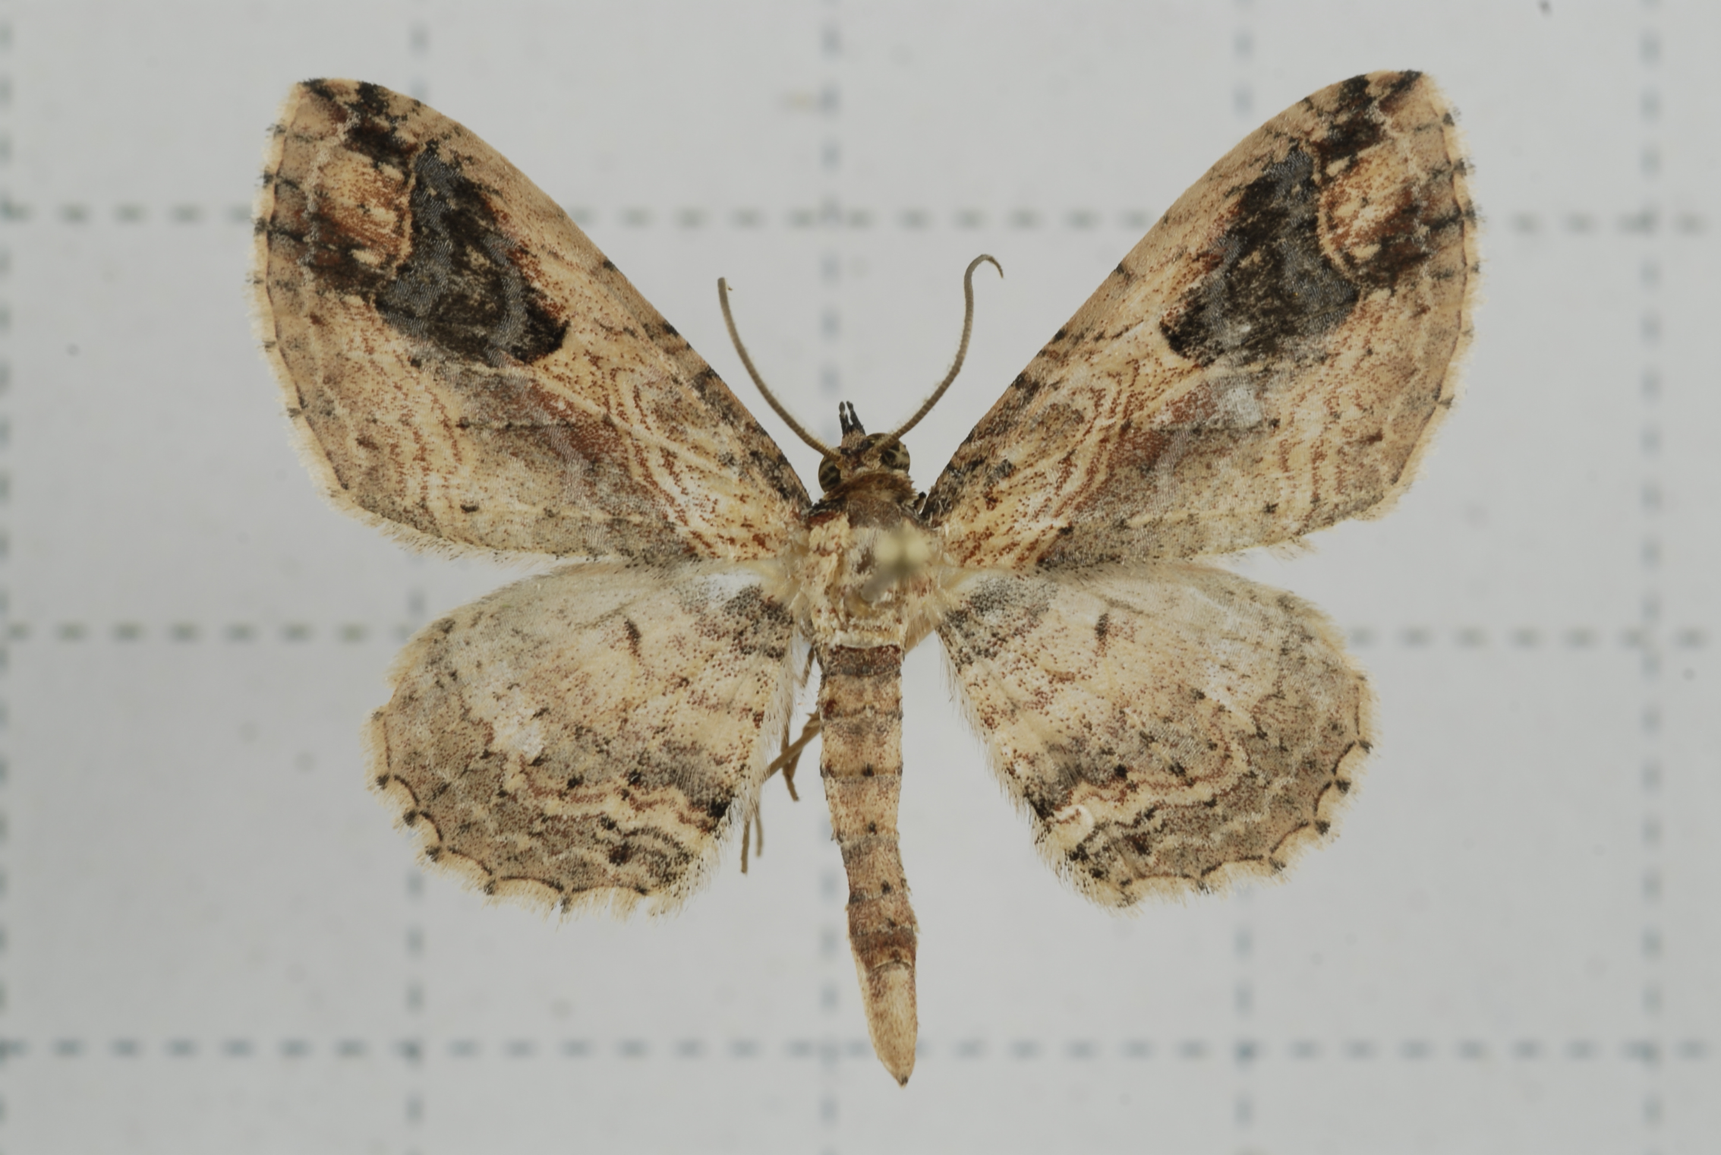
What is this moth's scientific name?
Ziridava kanshireiensis
